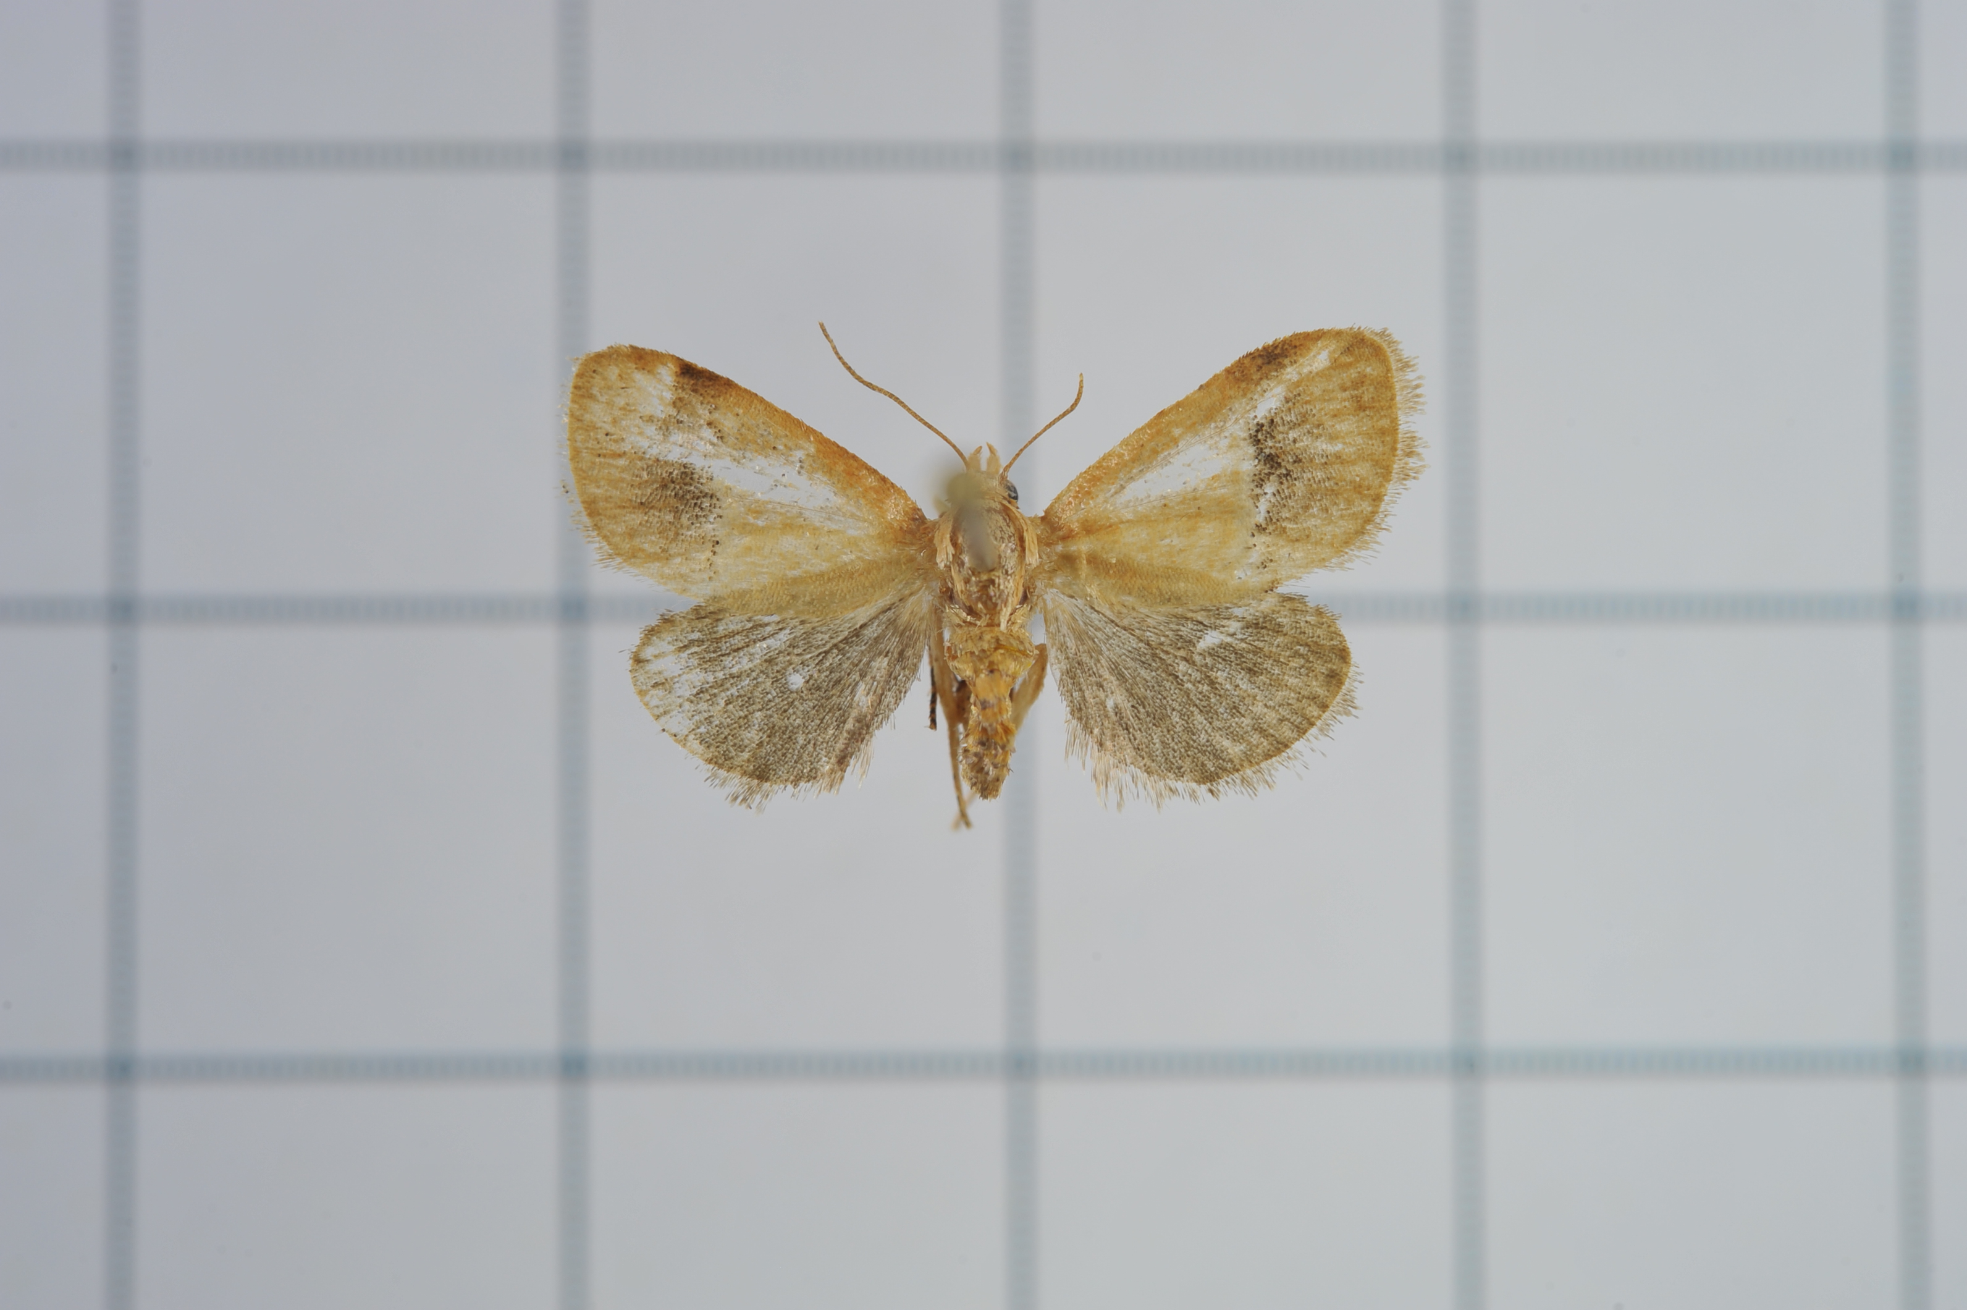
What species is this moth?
Trichogyia limacodiformis
